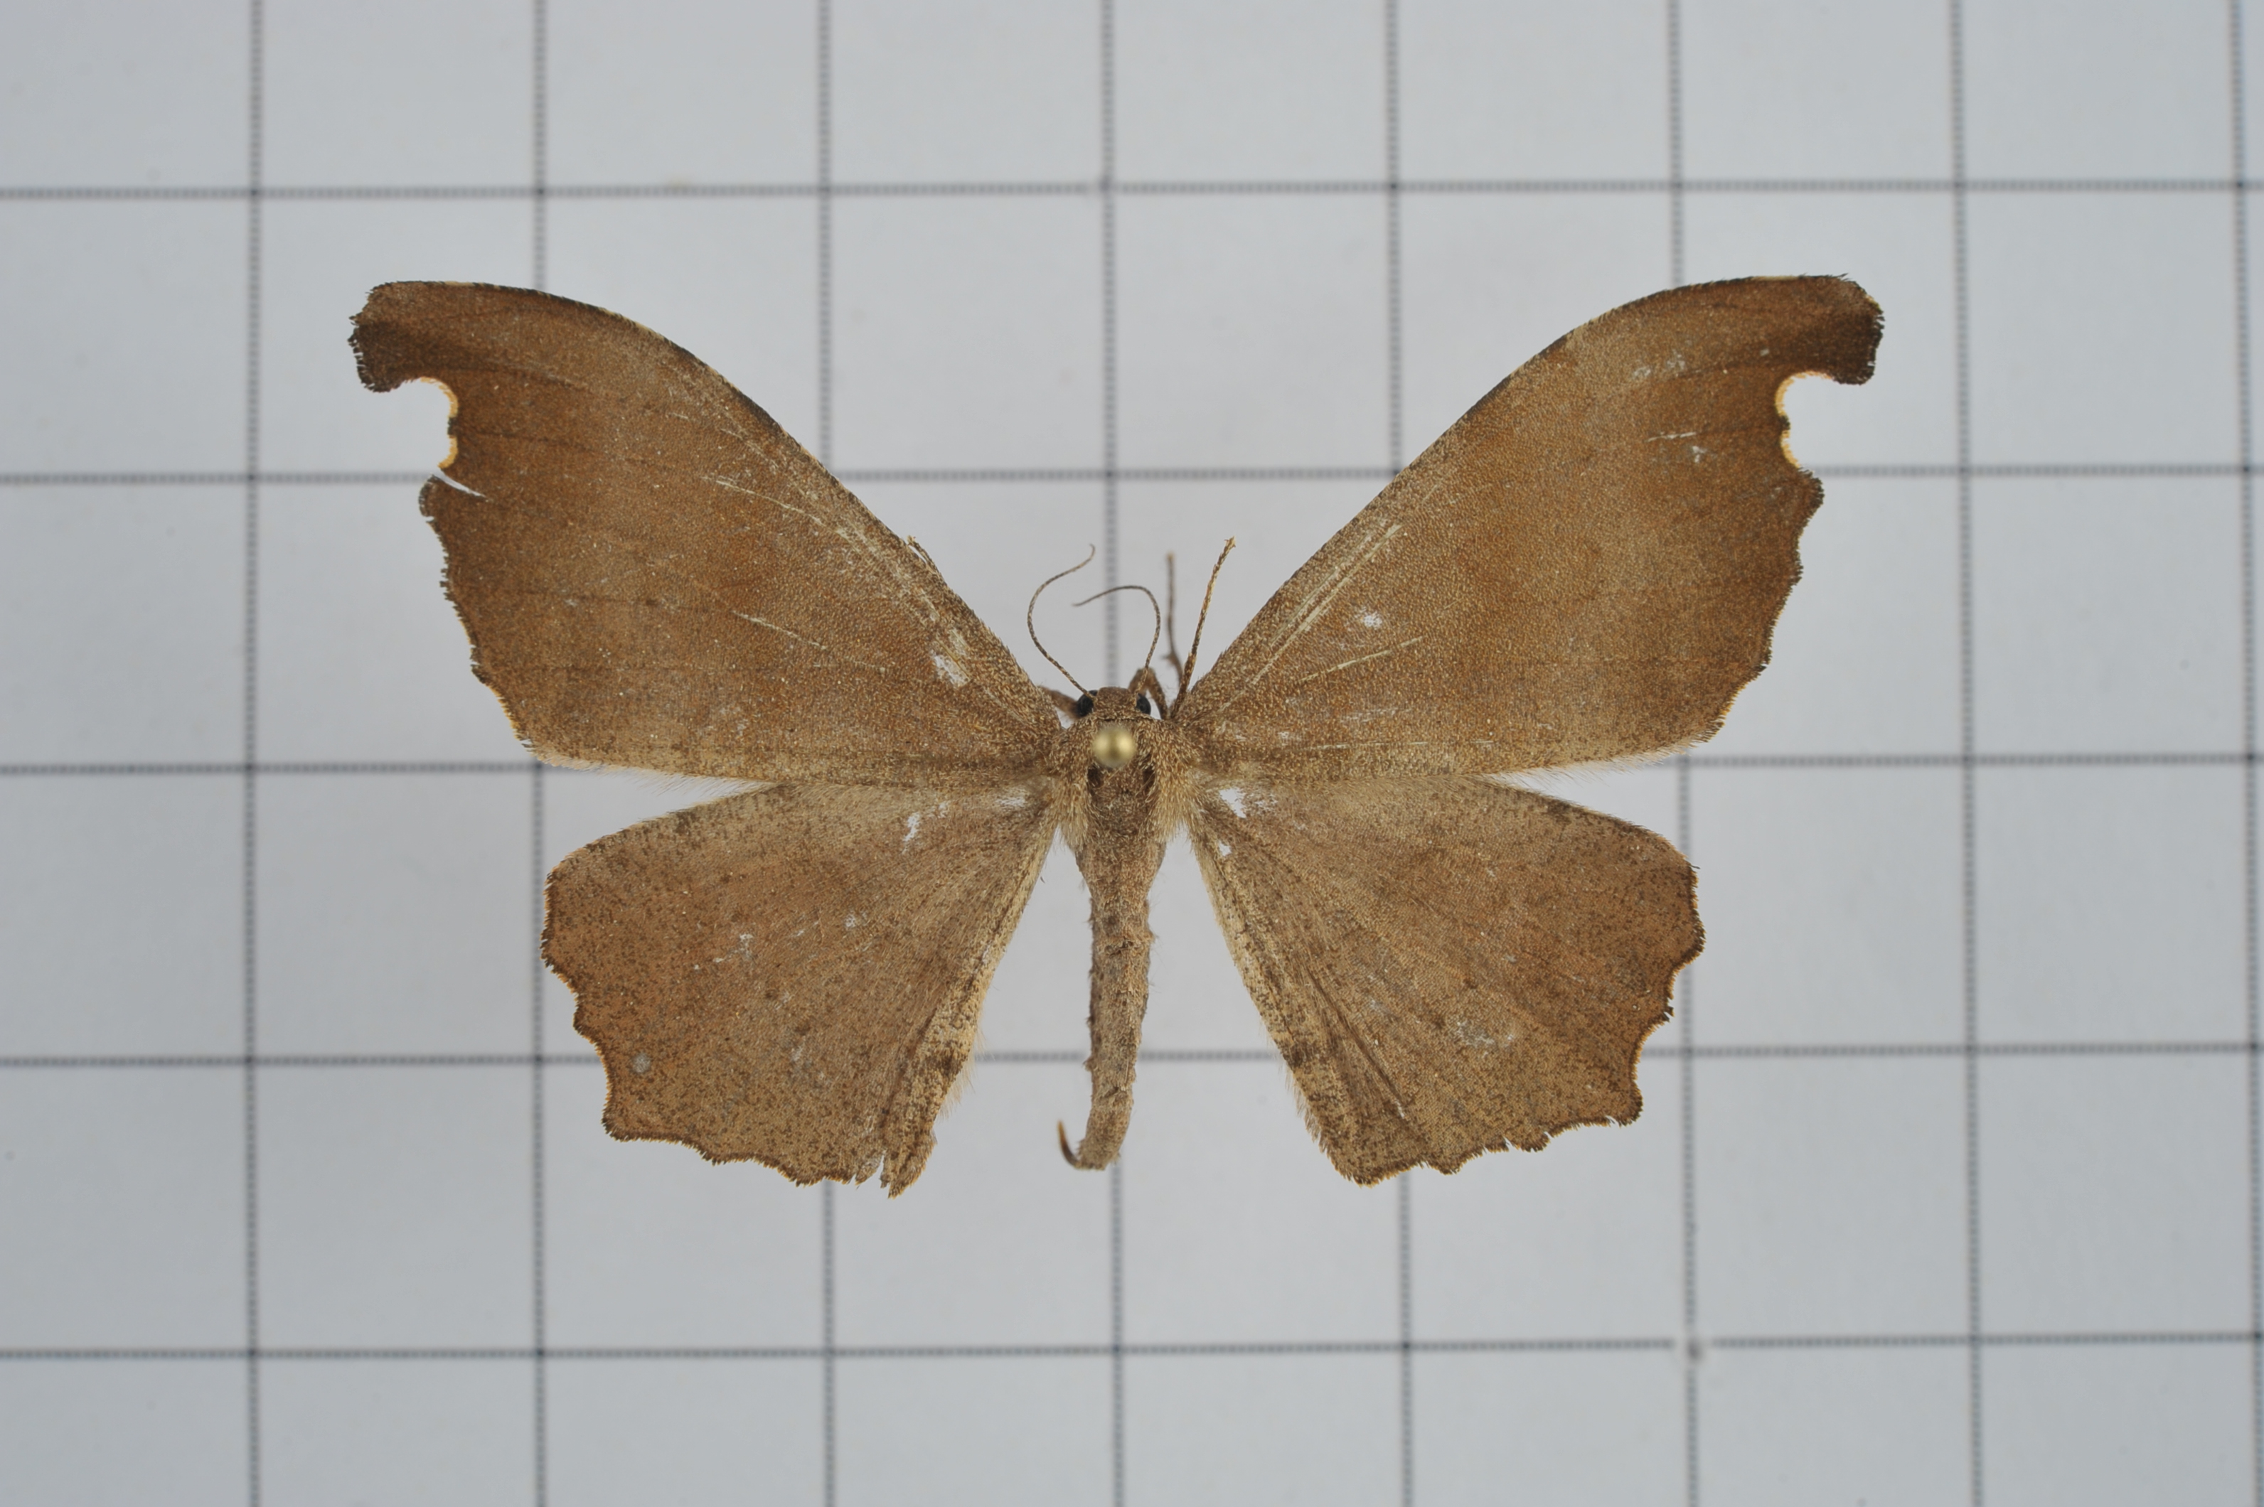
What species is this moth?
Hyposidra talaca talaca
